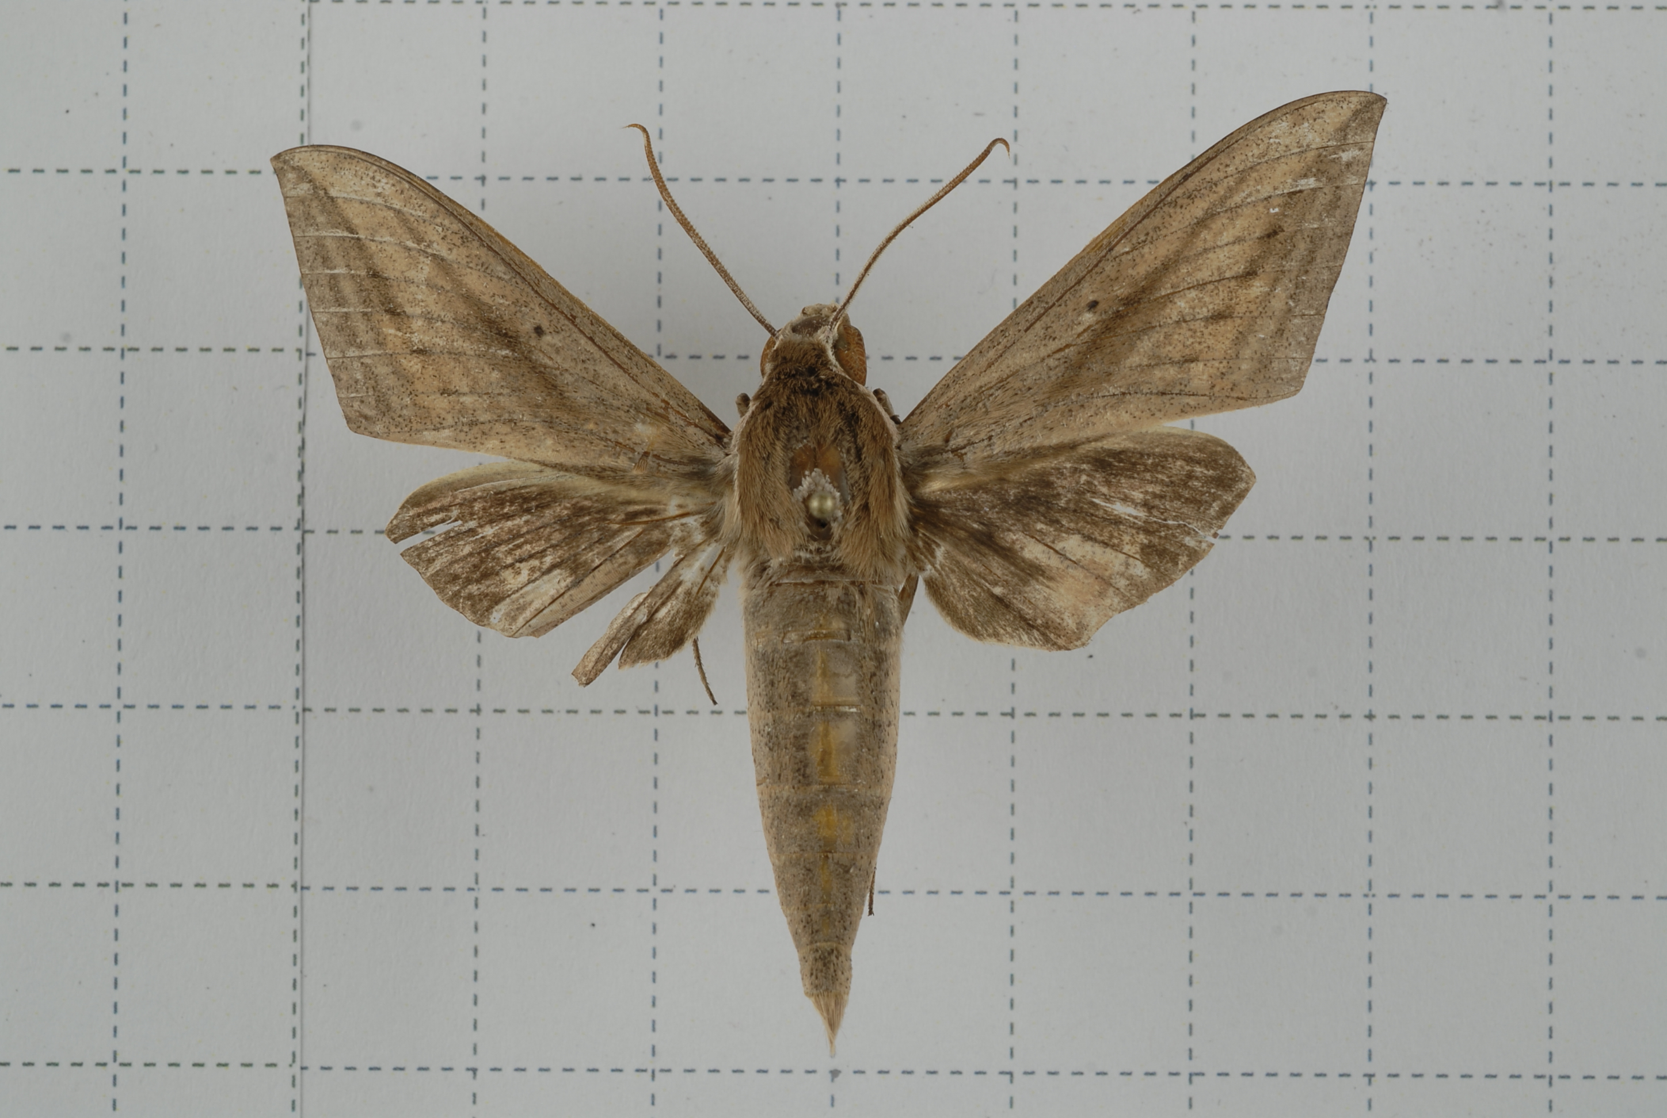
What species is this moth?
Theretra lucasii
